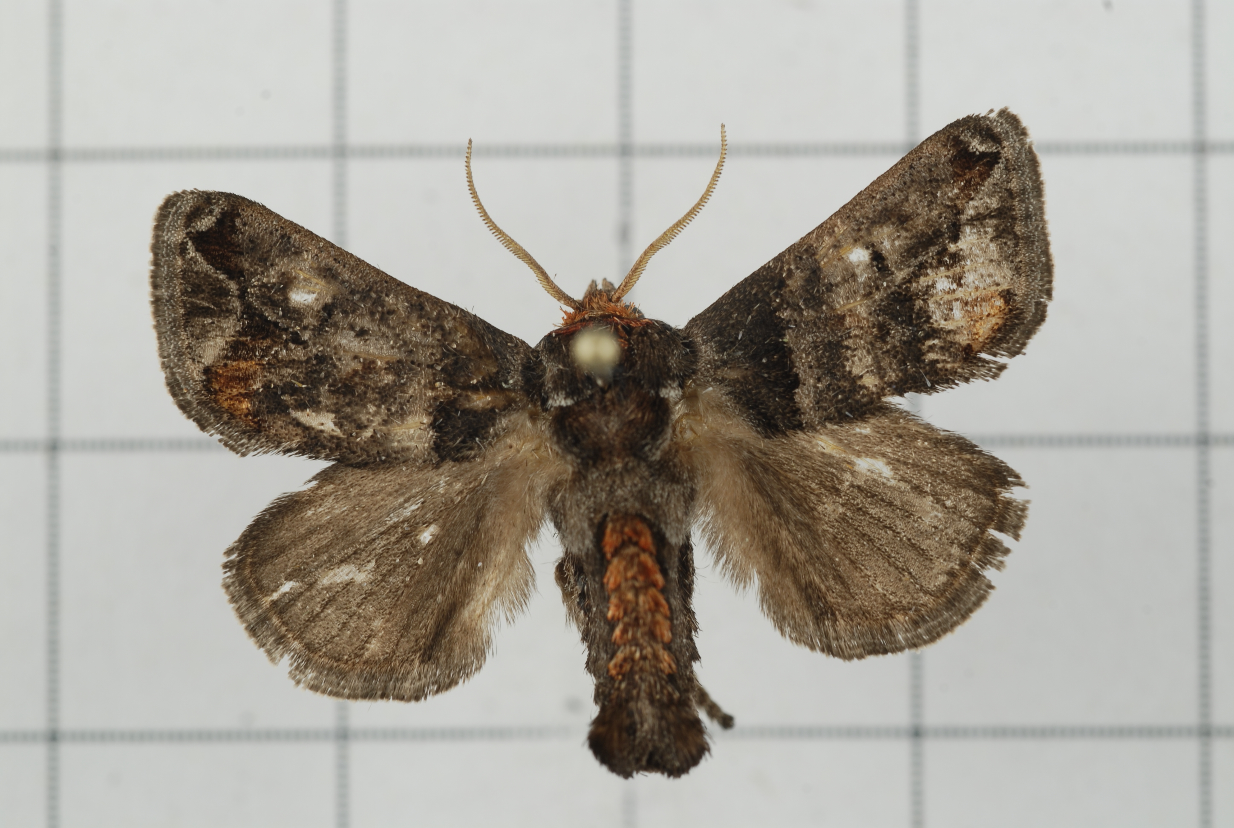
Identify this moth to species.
Phlossa conjuncta
